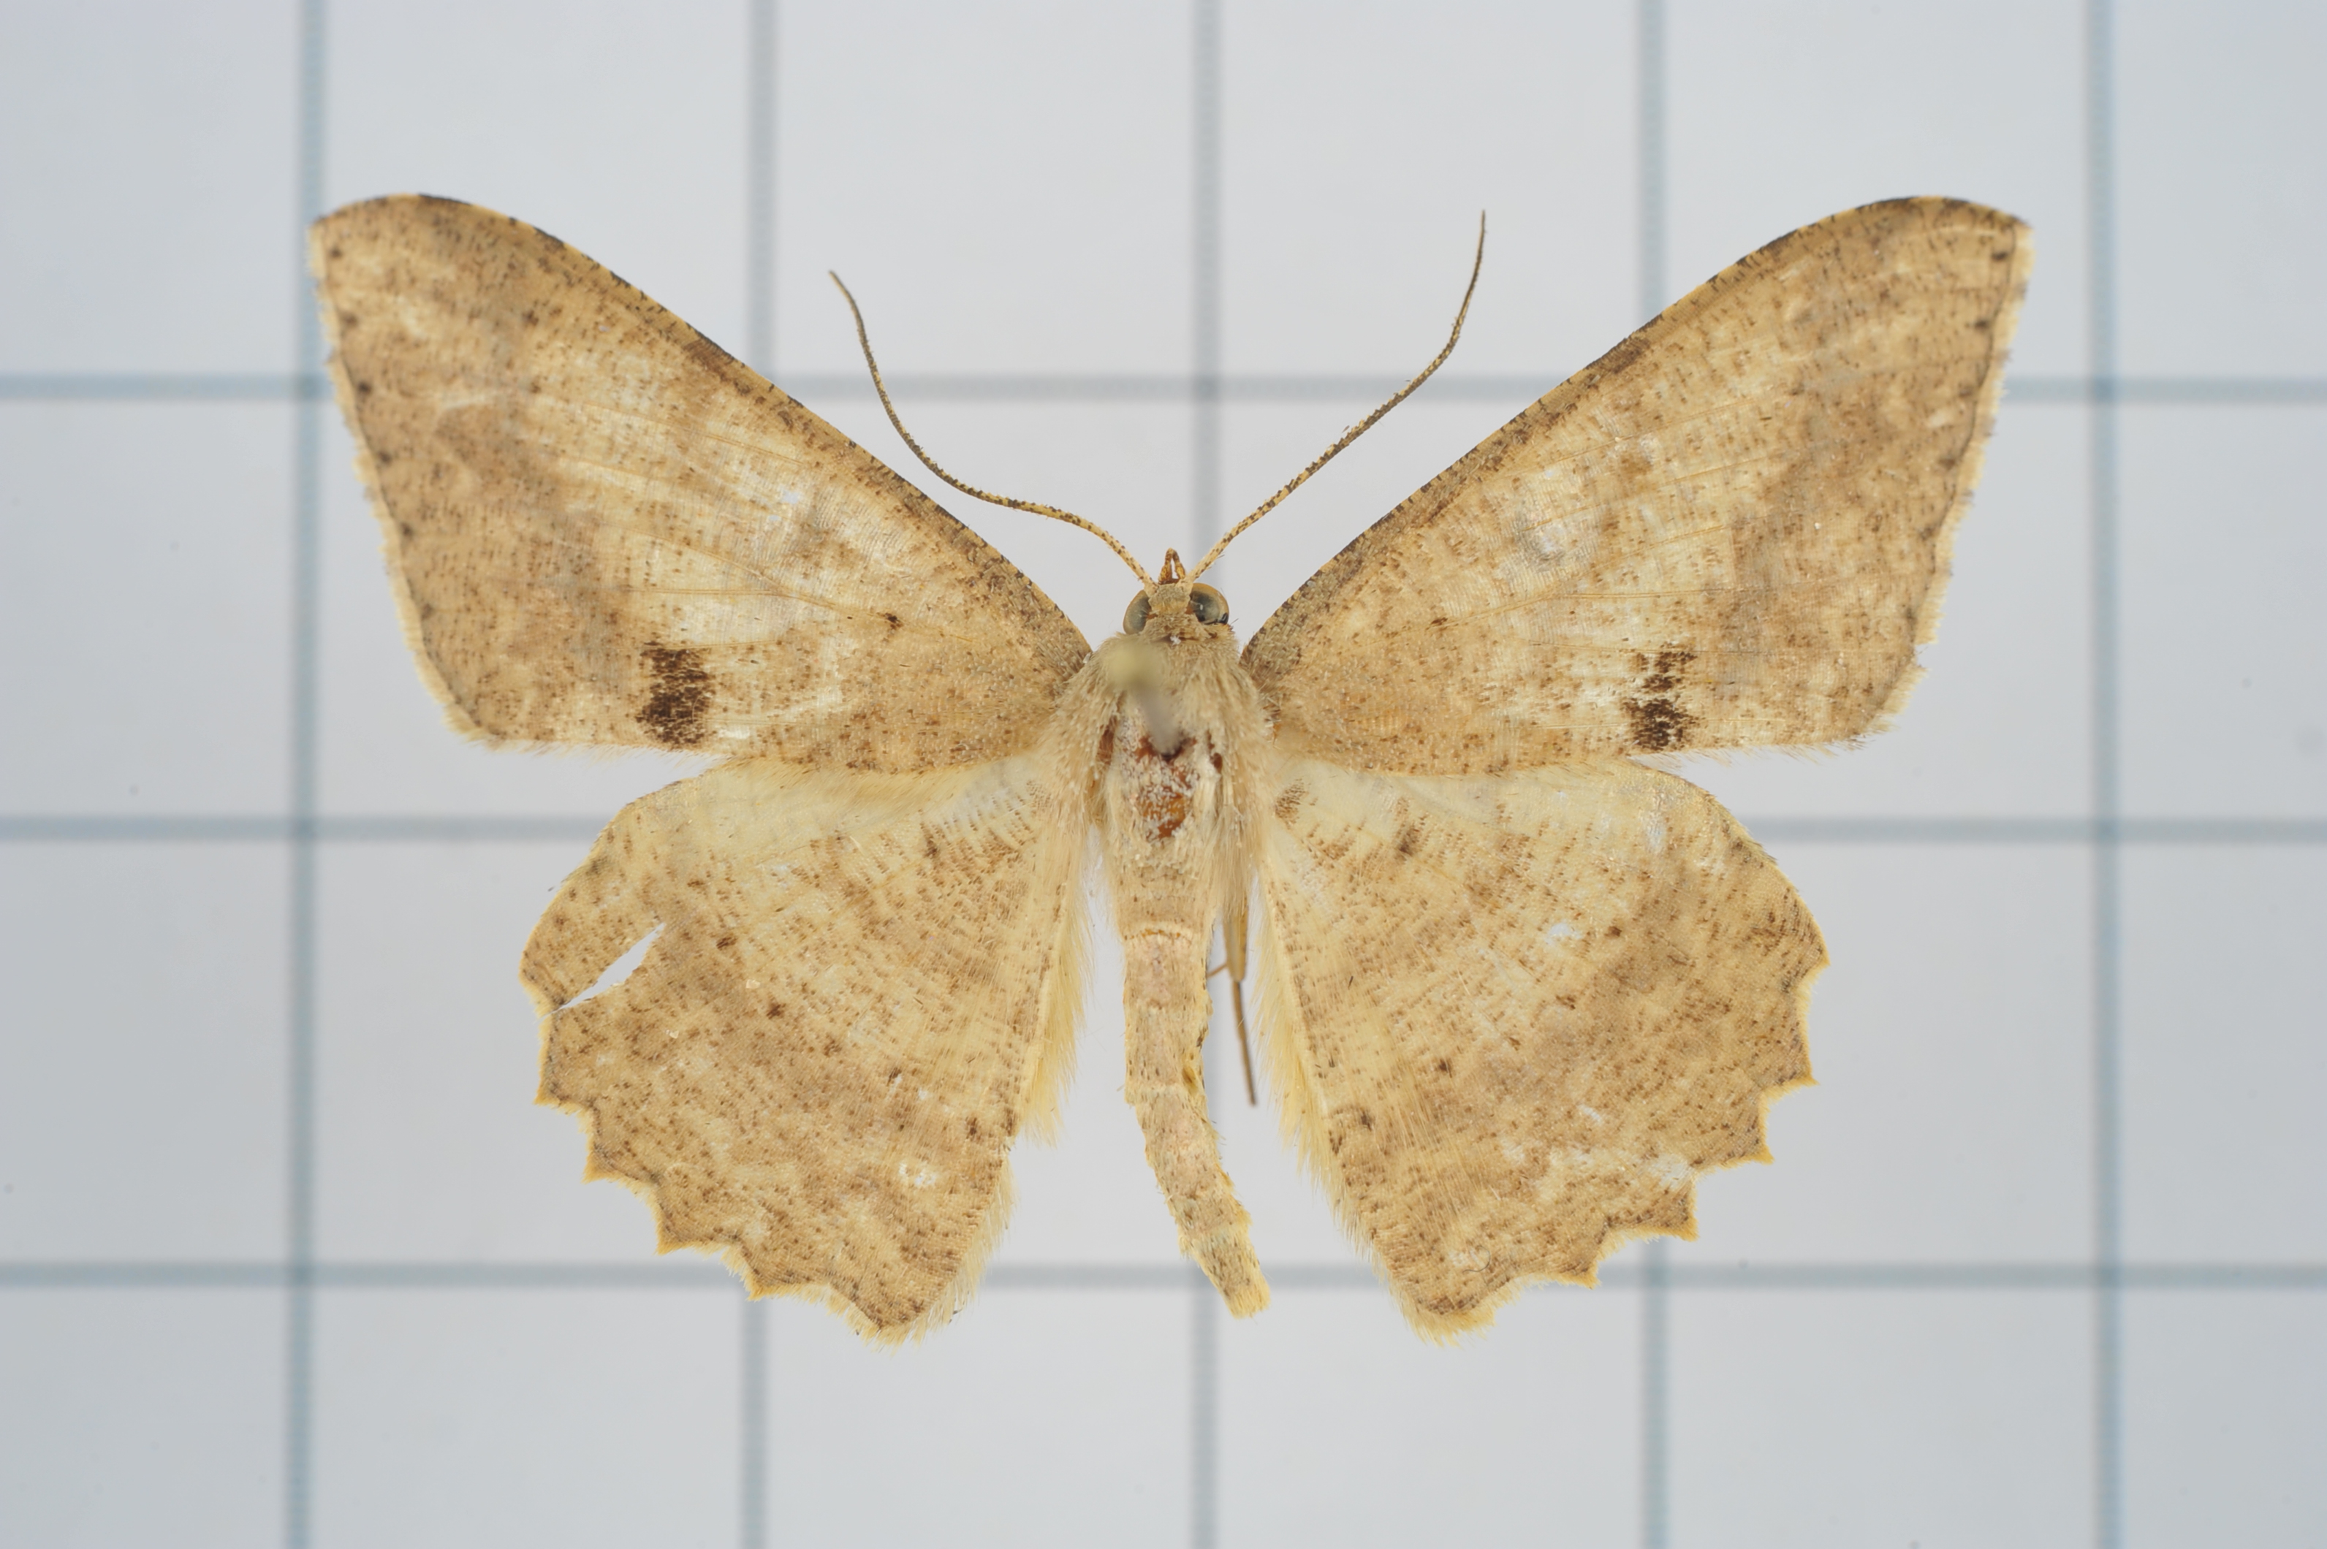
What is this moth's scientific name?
Luxiaria mitorrhaphes
